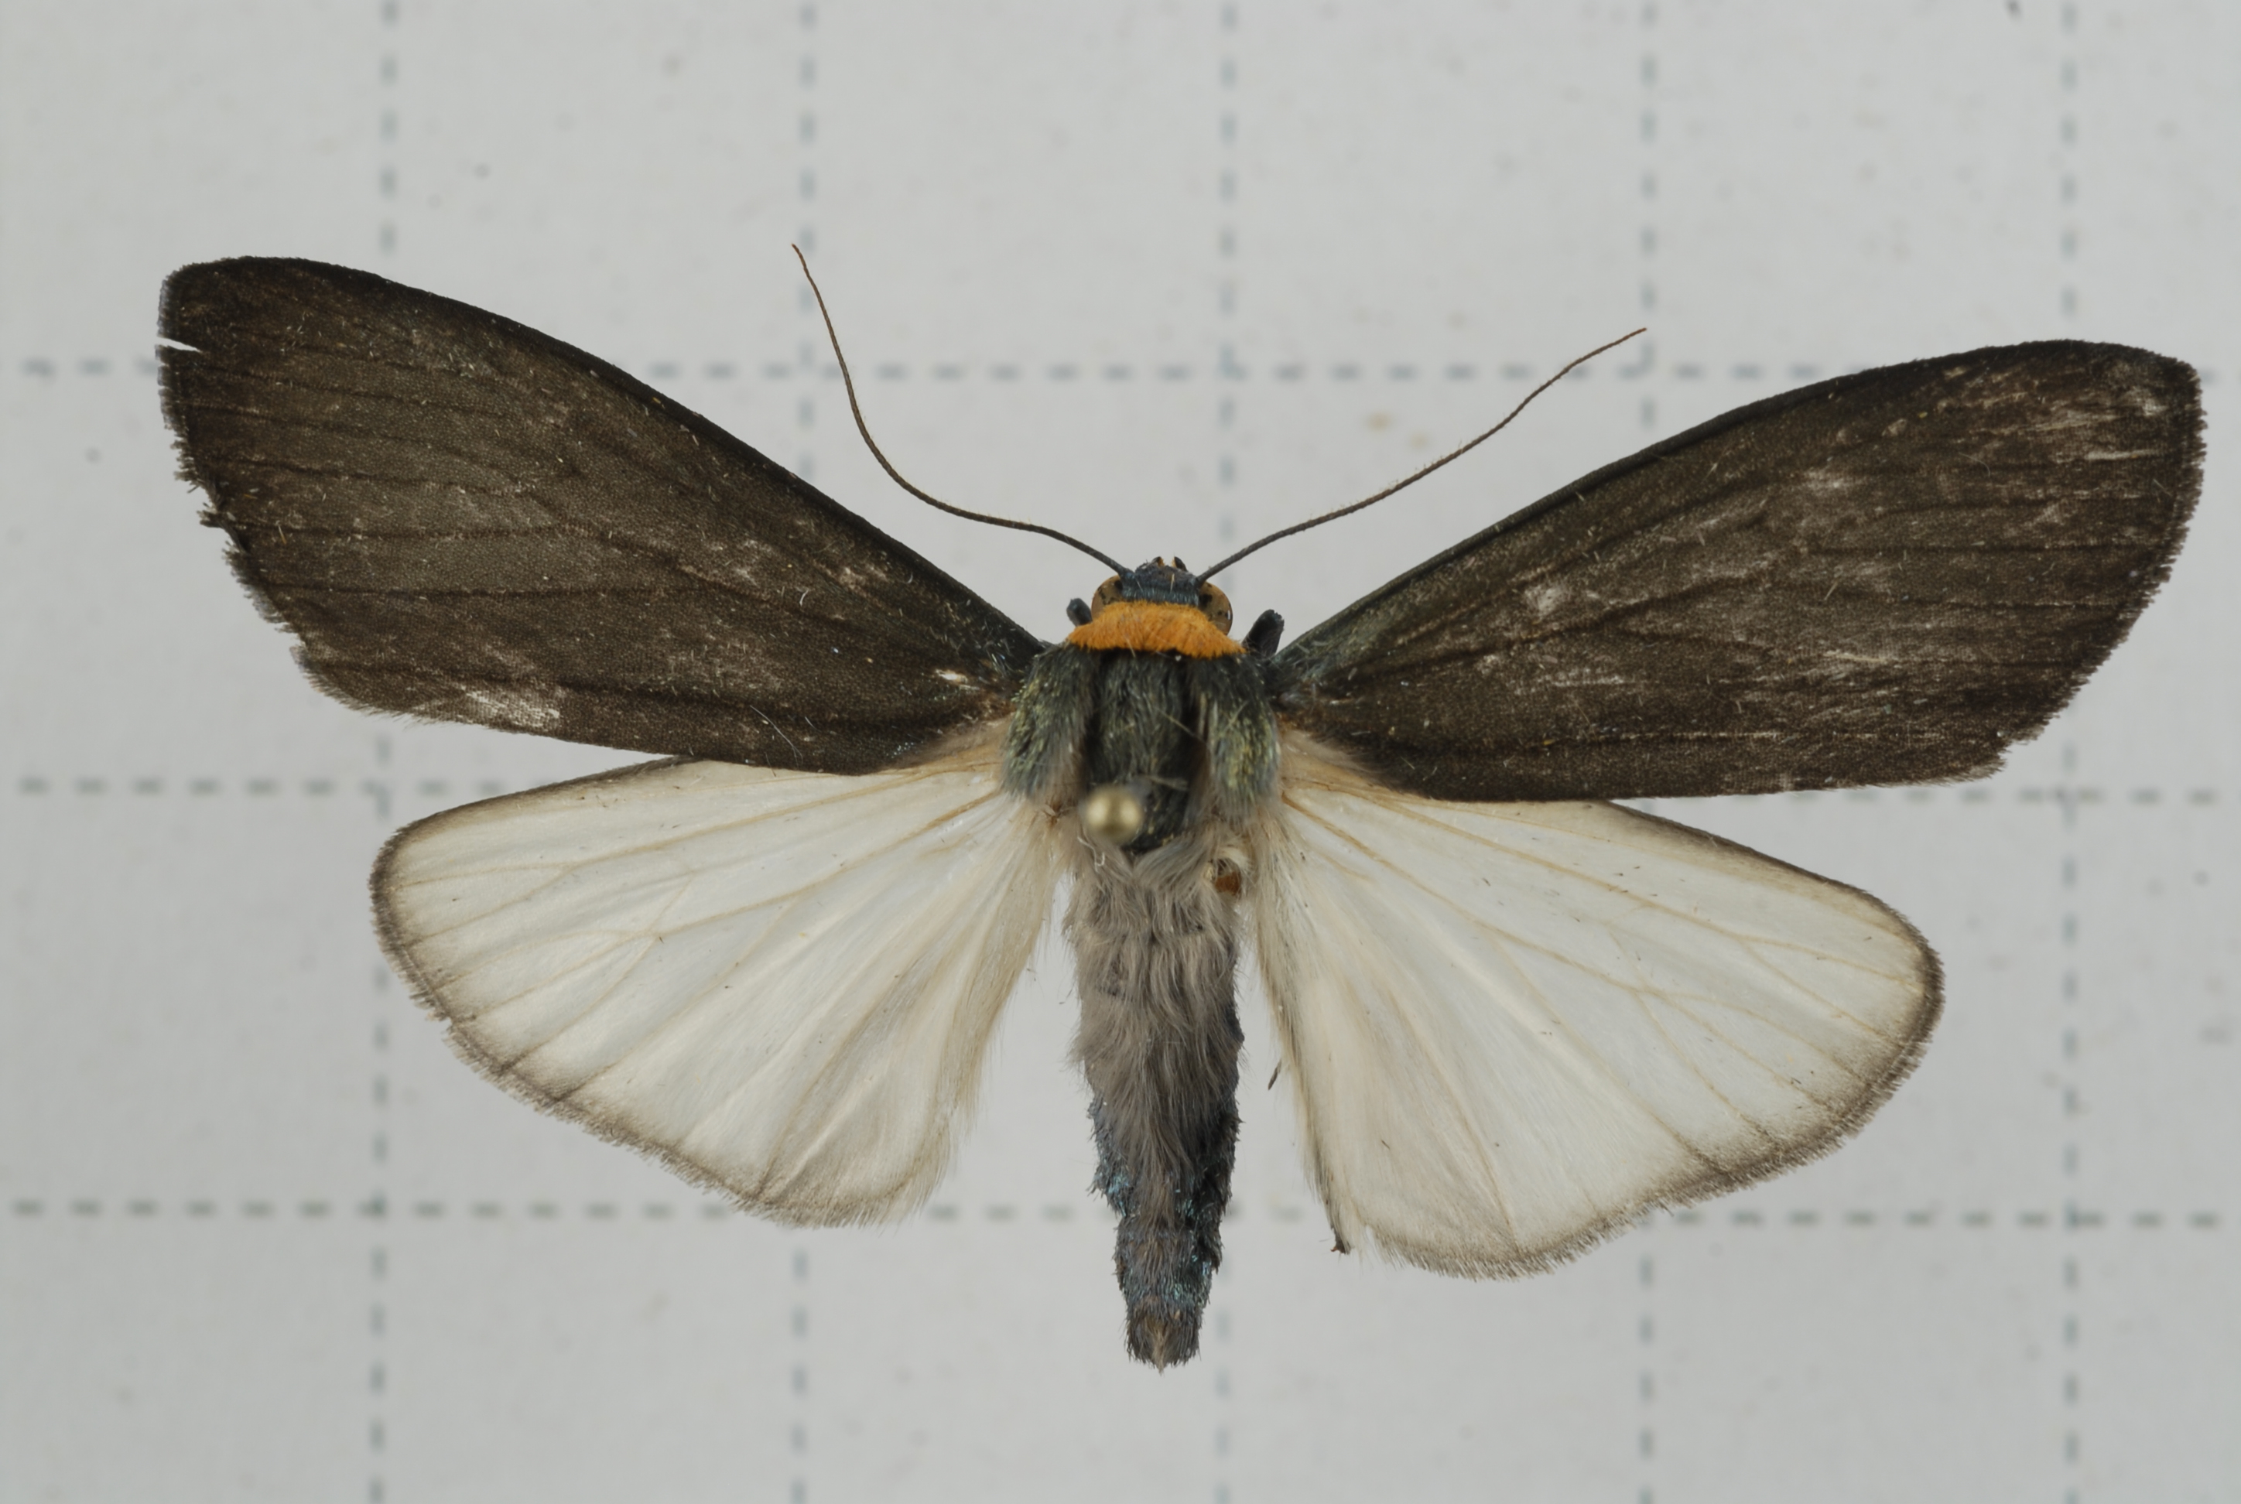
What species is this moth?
Paraona staudingeri formosana
